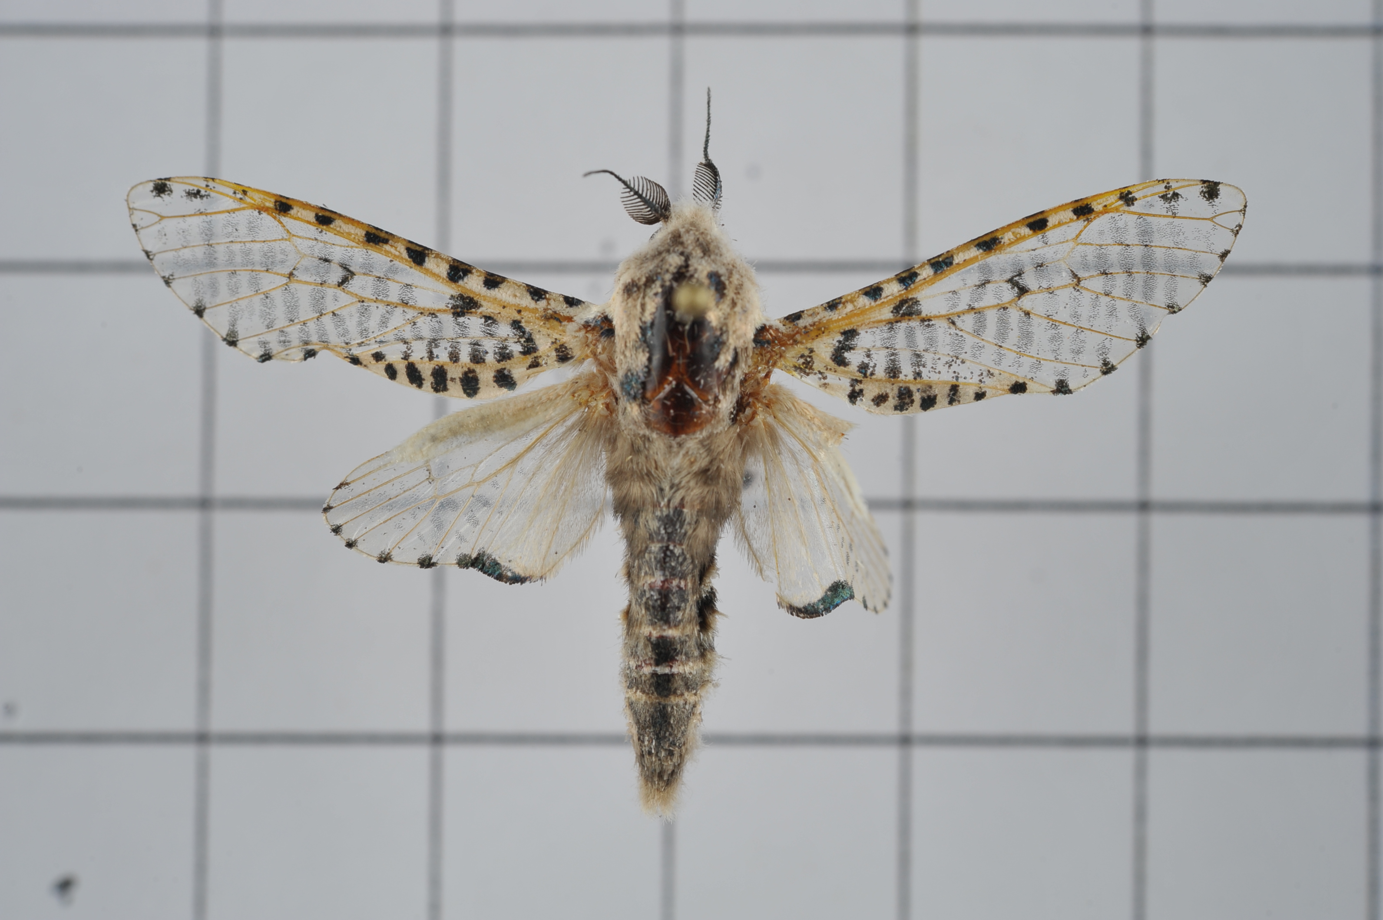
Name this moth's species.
Zeuzera multistrigata multistrigata
